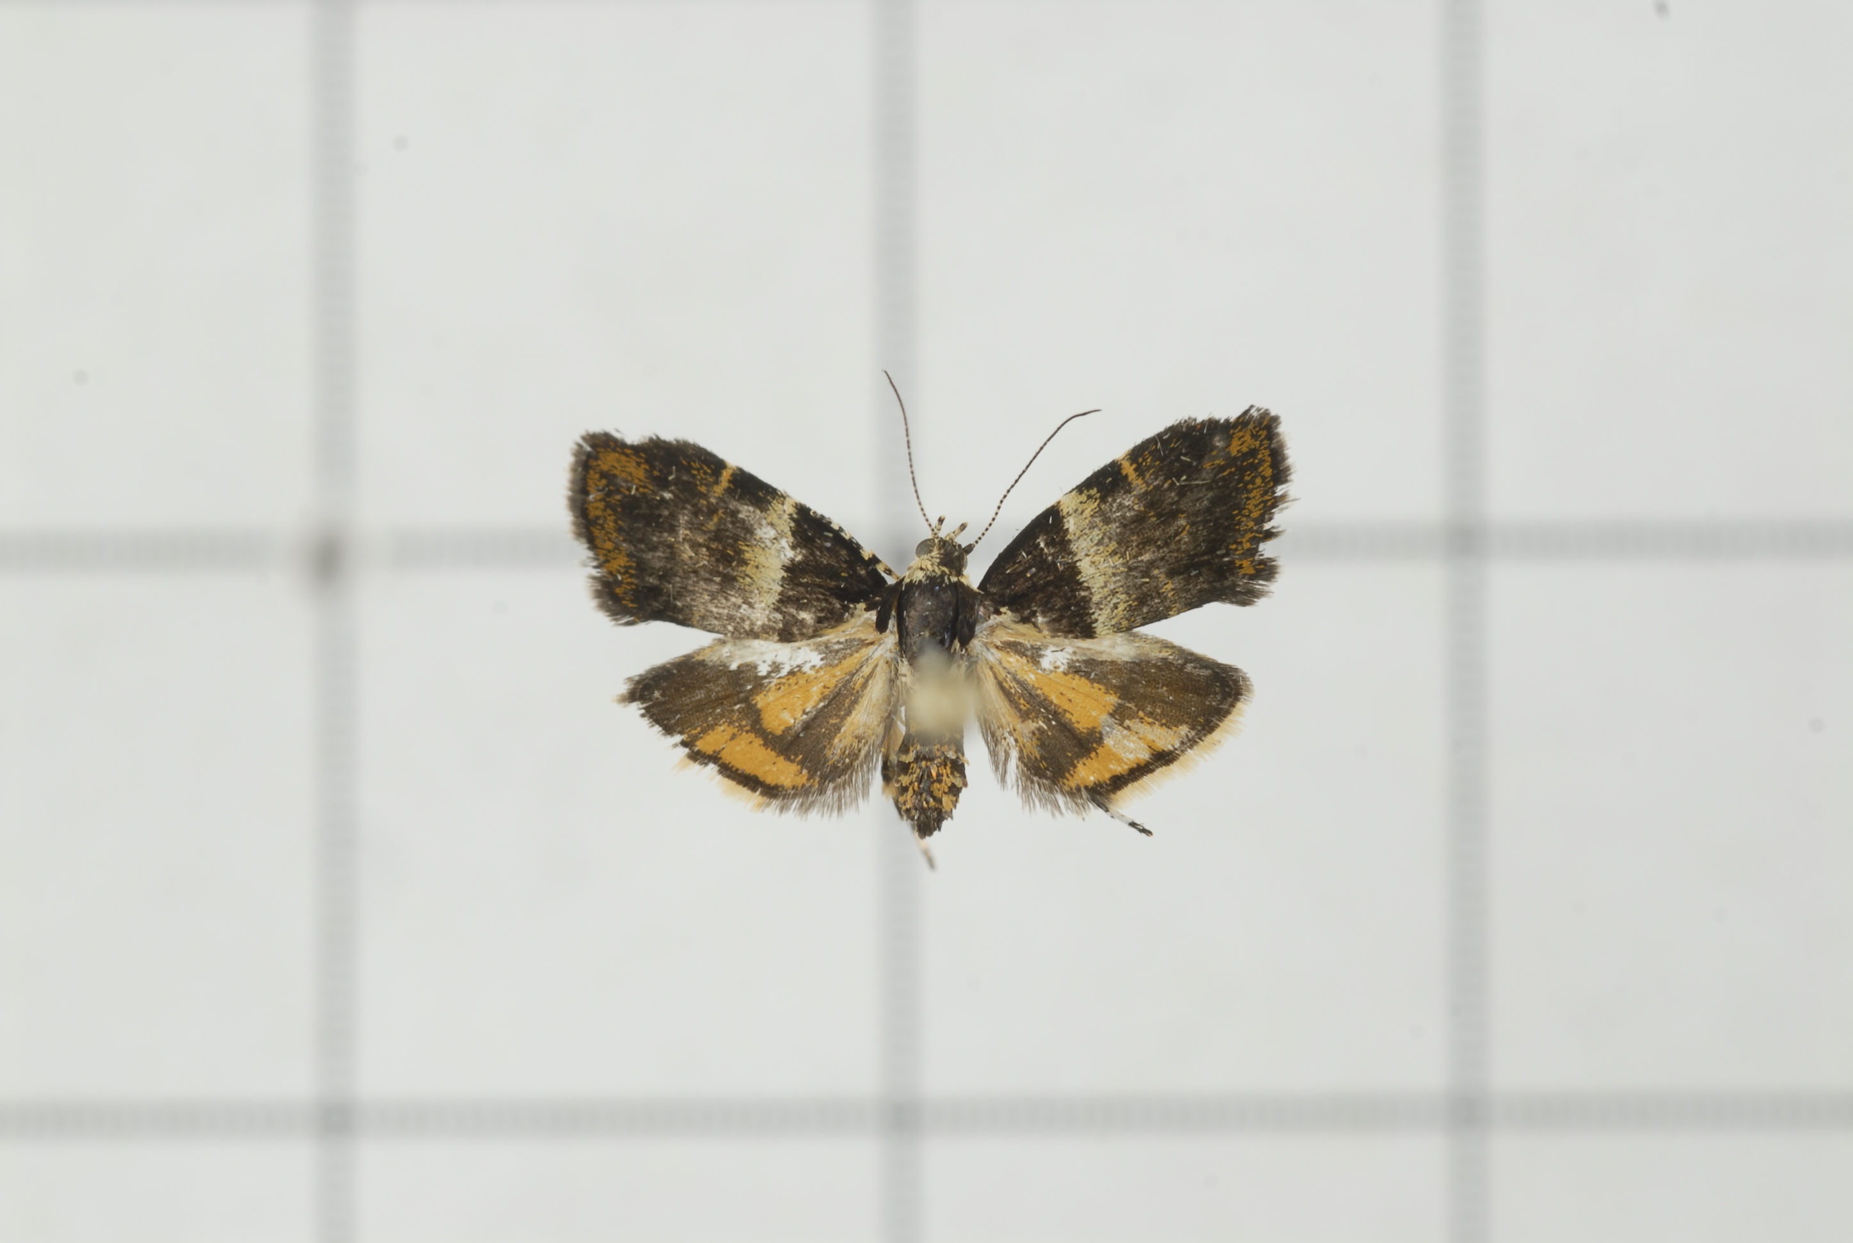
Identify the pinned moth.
Choreutis xanthogramma
